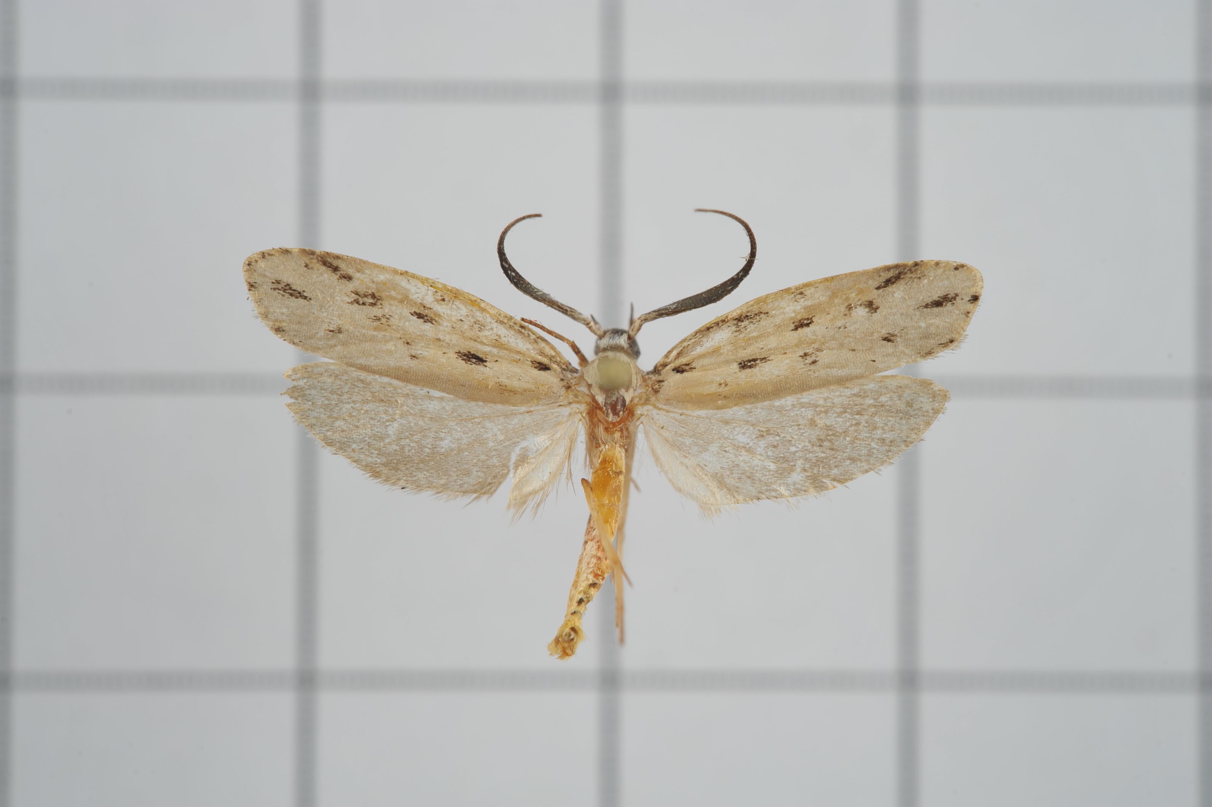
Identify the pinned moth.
Ethmia epitrocha
